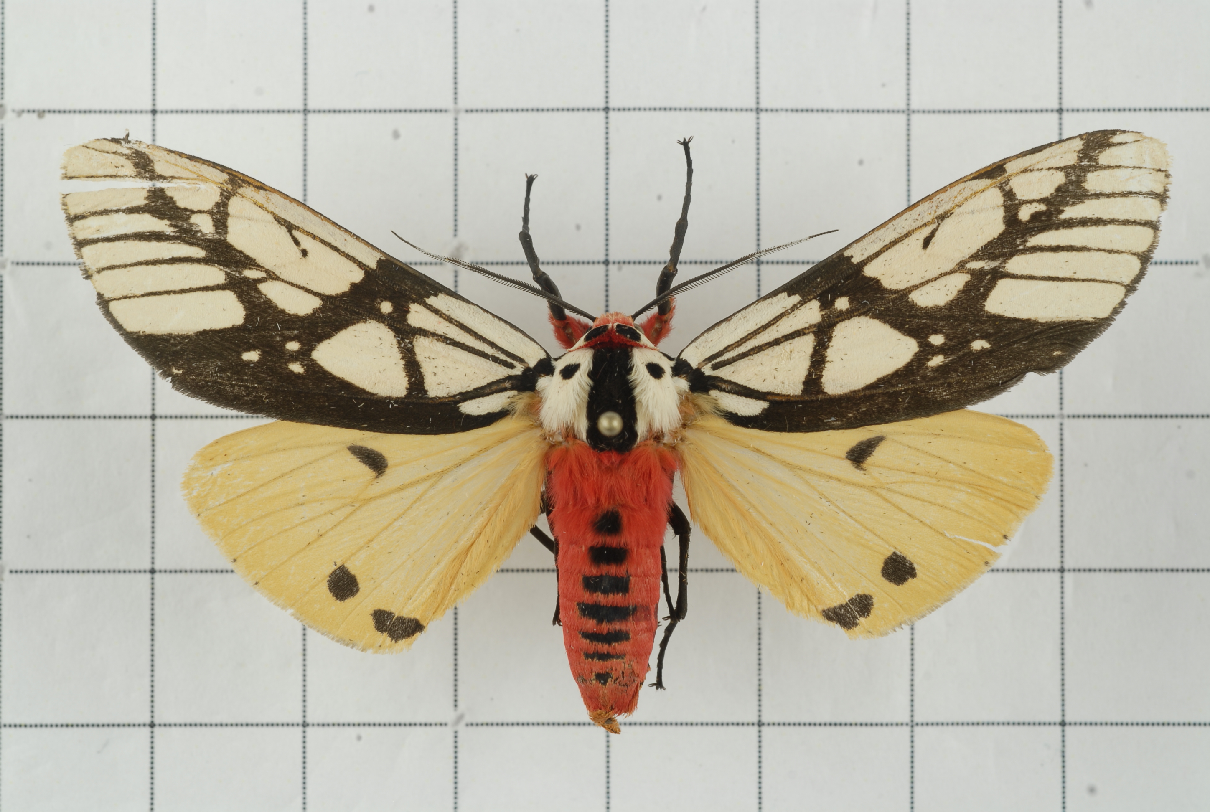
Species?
Areas galactina formosana
